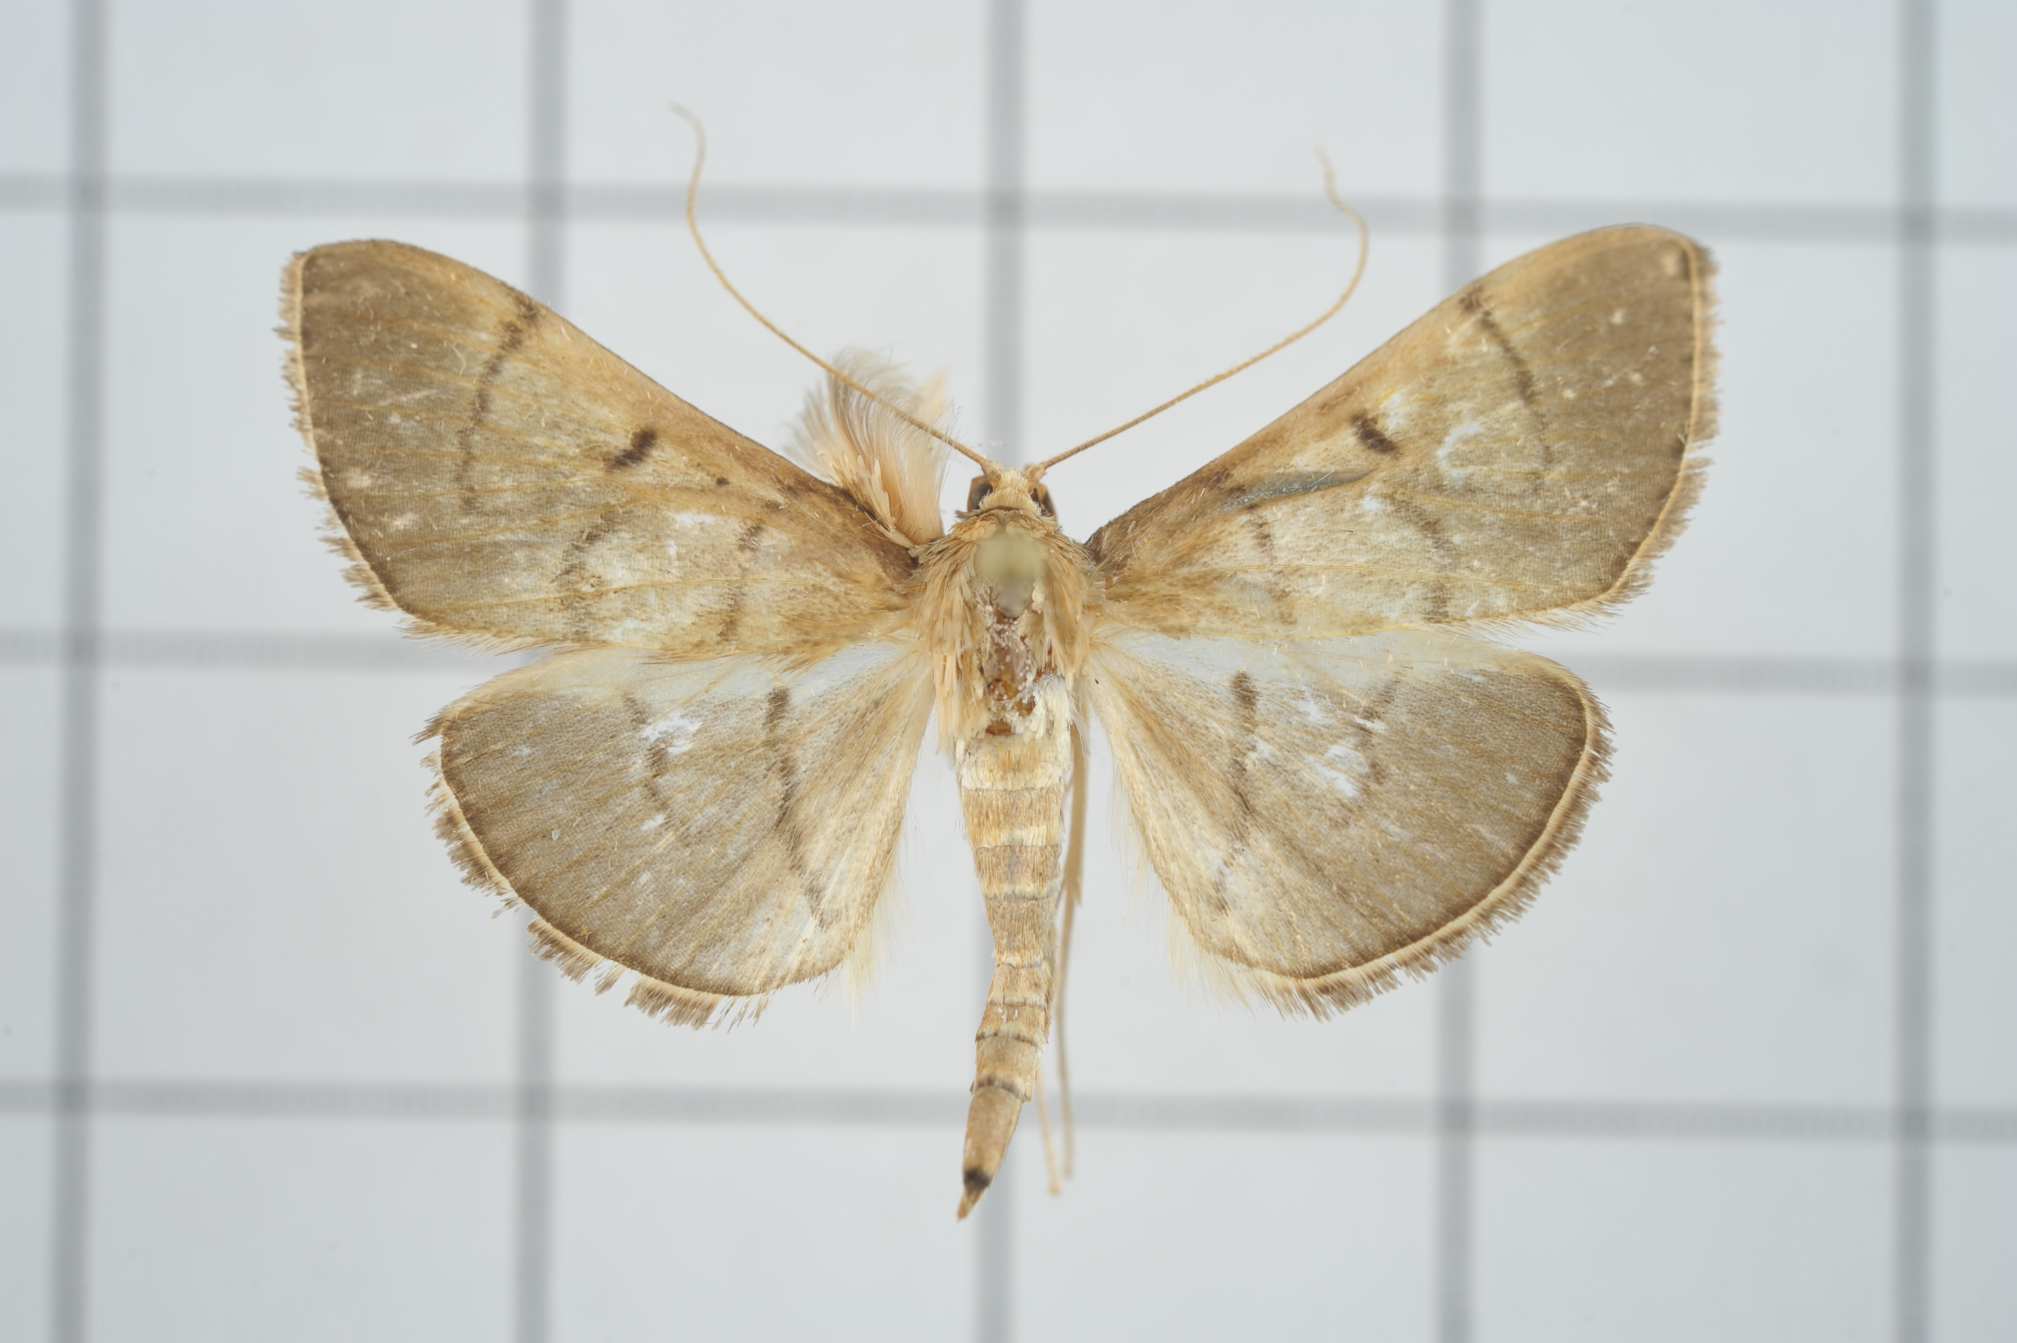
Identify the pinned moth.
Paranacoleia lophophoralis
